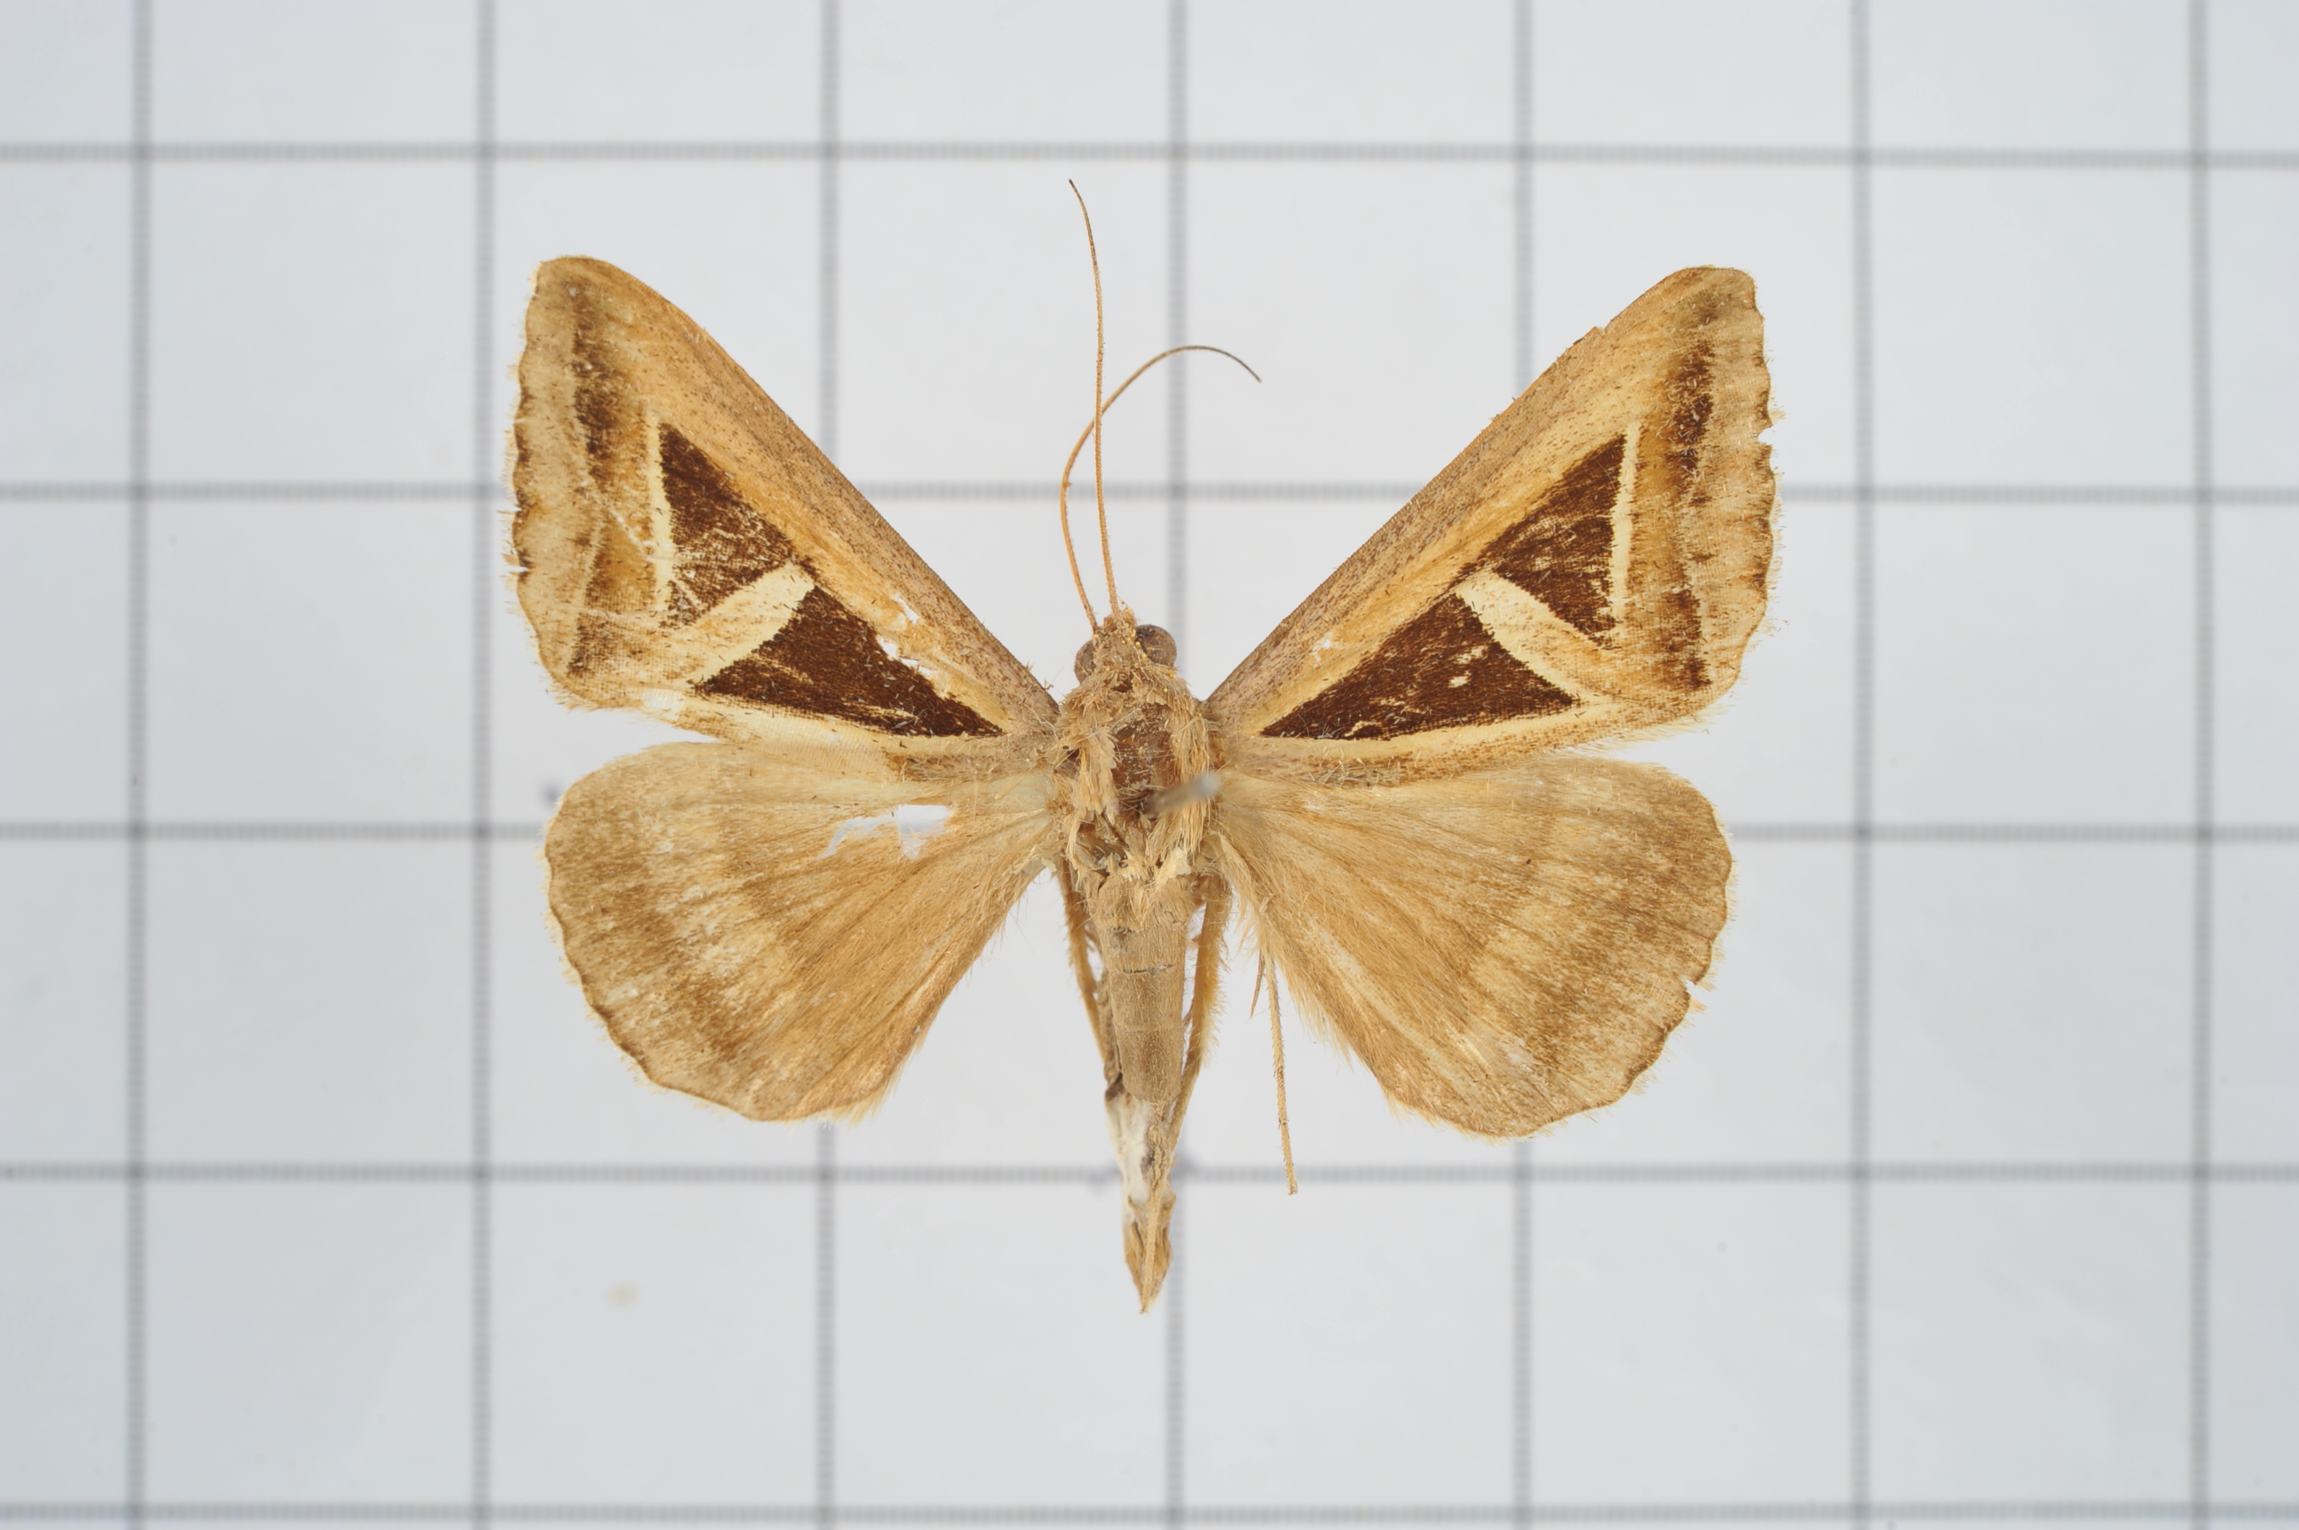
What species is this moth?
Trigonodes hyppasia
